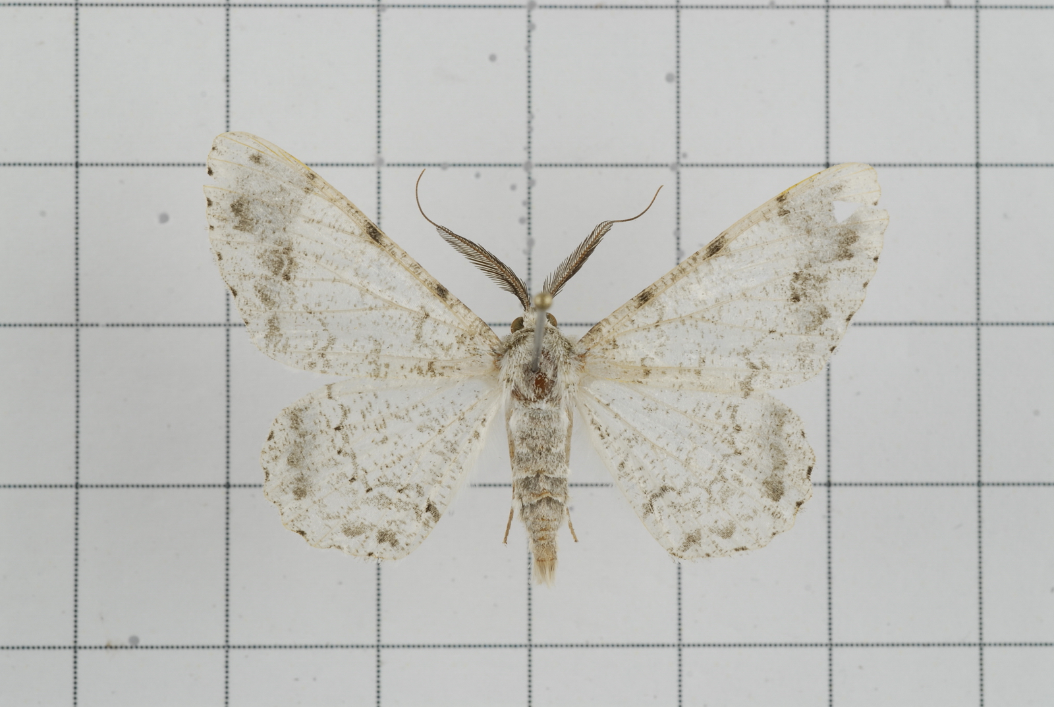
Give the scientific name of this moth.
Lassaba parvalbidaria parvalbidaria
